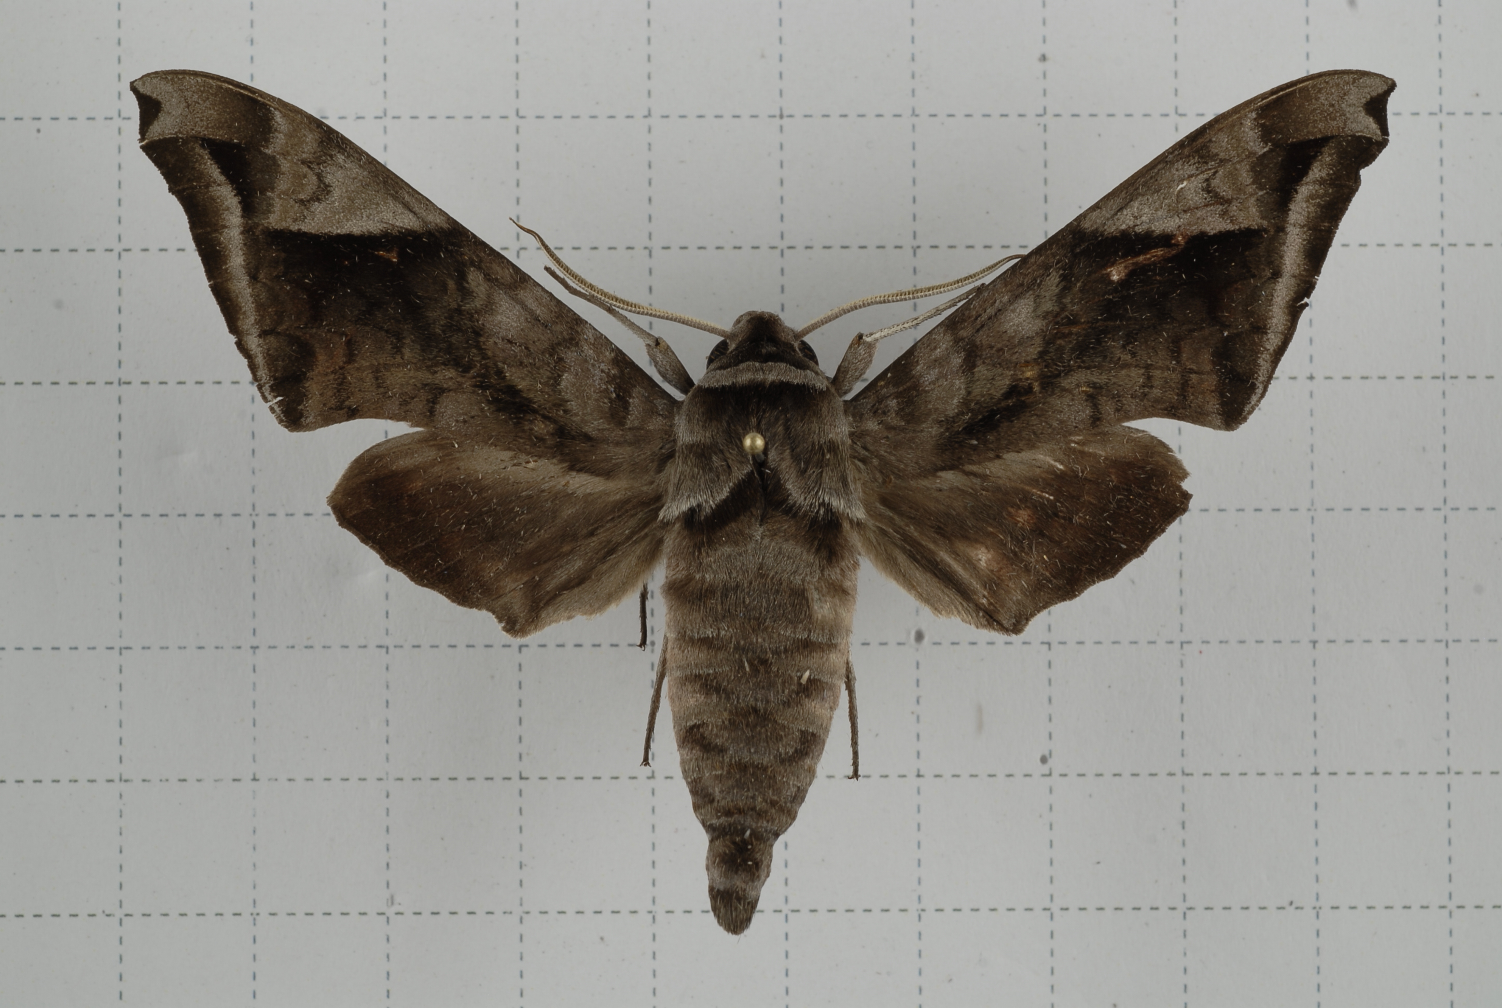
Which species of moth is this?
Acosmeryx naga metanaga
